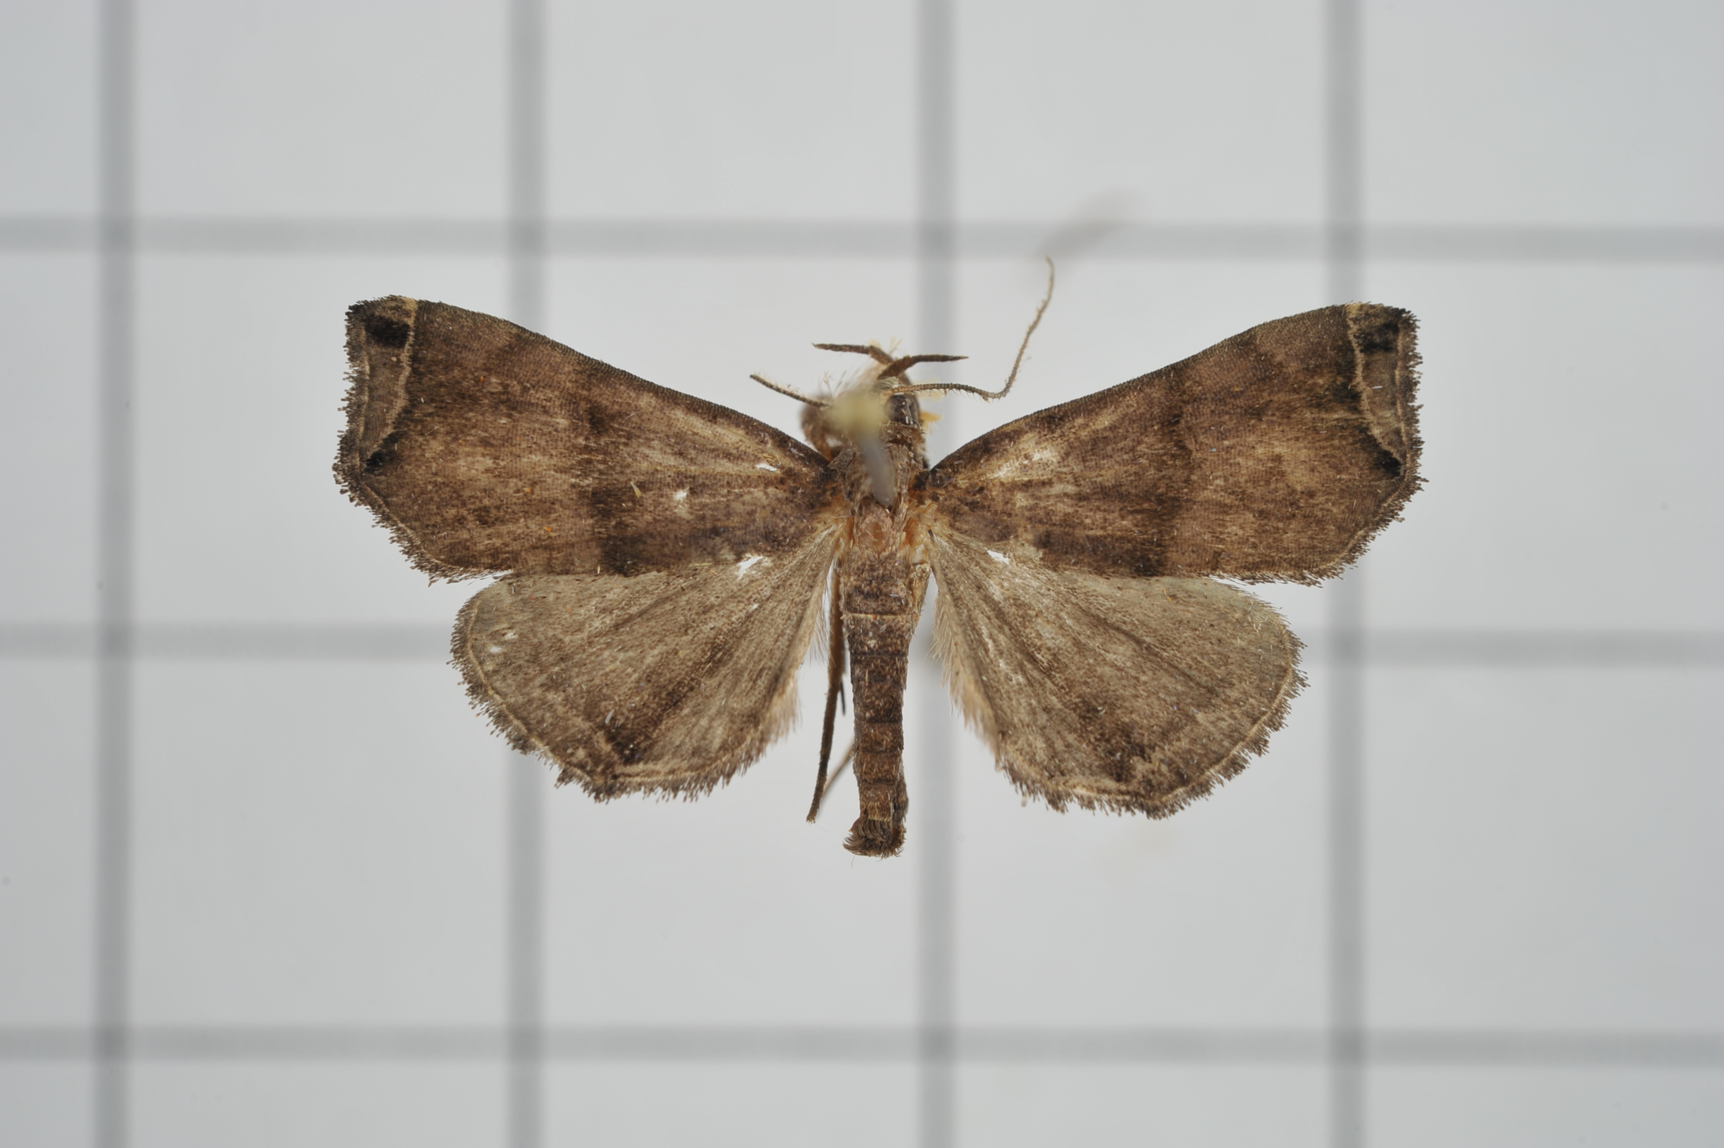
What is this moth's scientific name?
Hipoepa biasalis
